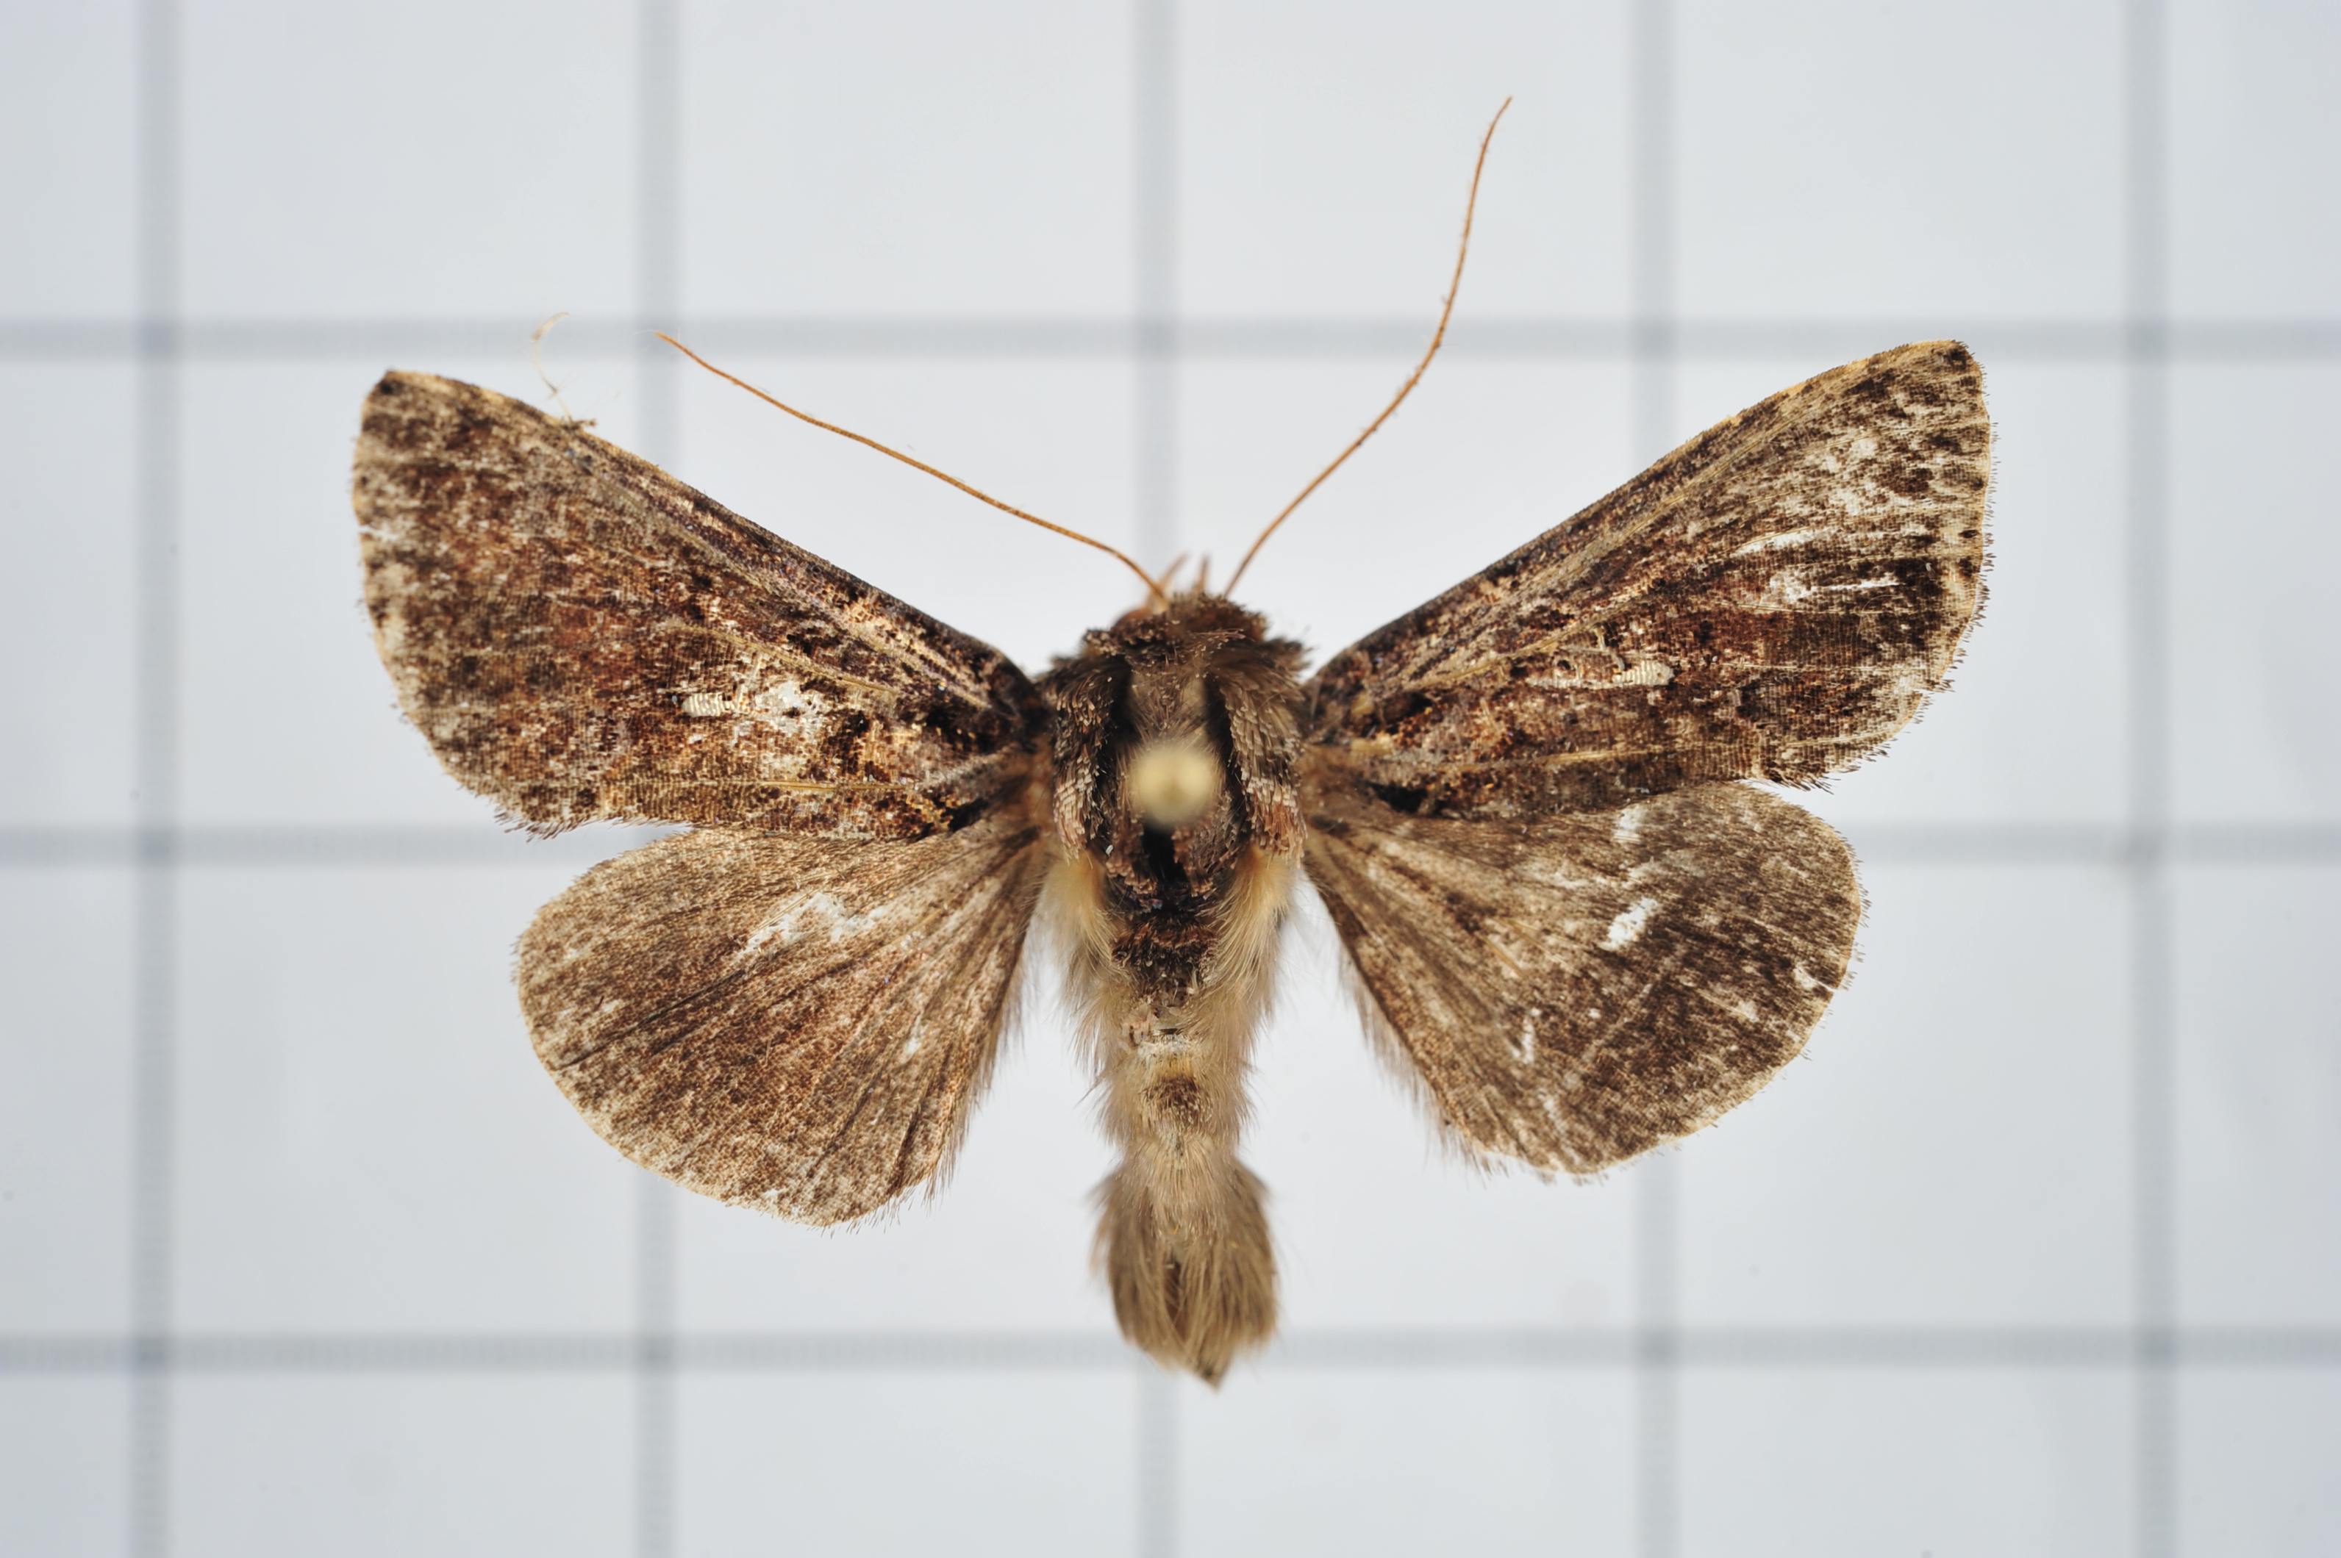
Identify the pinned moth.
Ctenoplusia sumbawana
